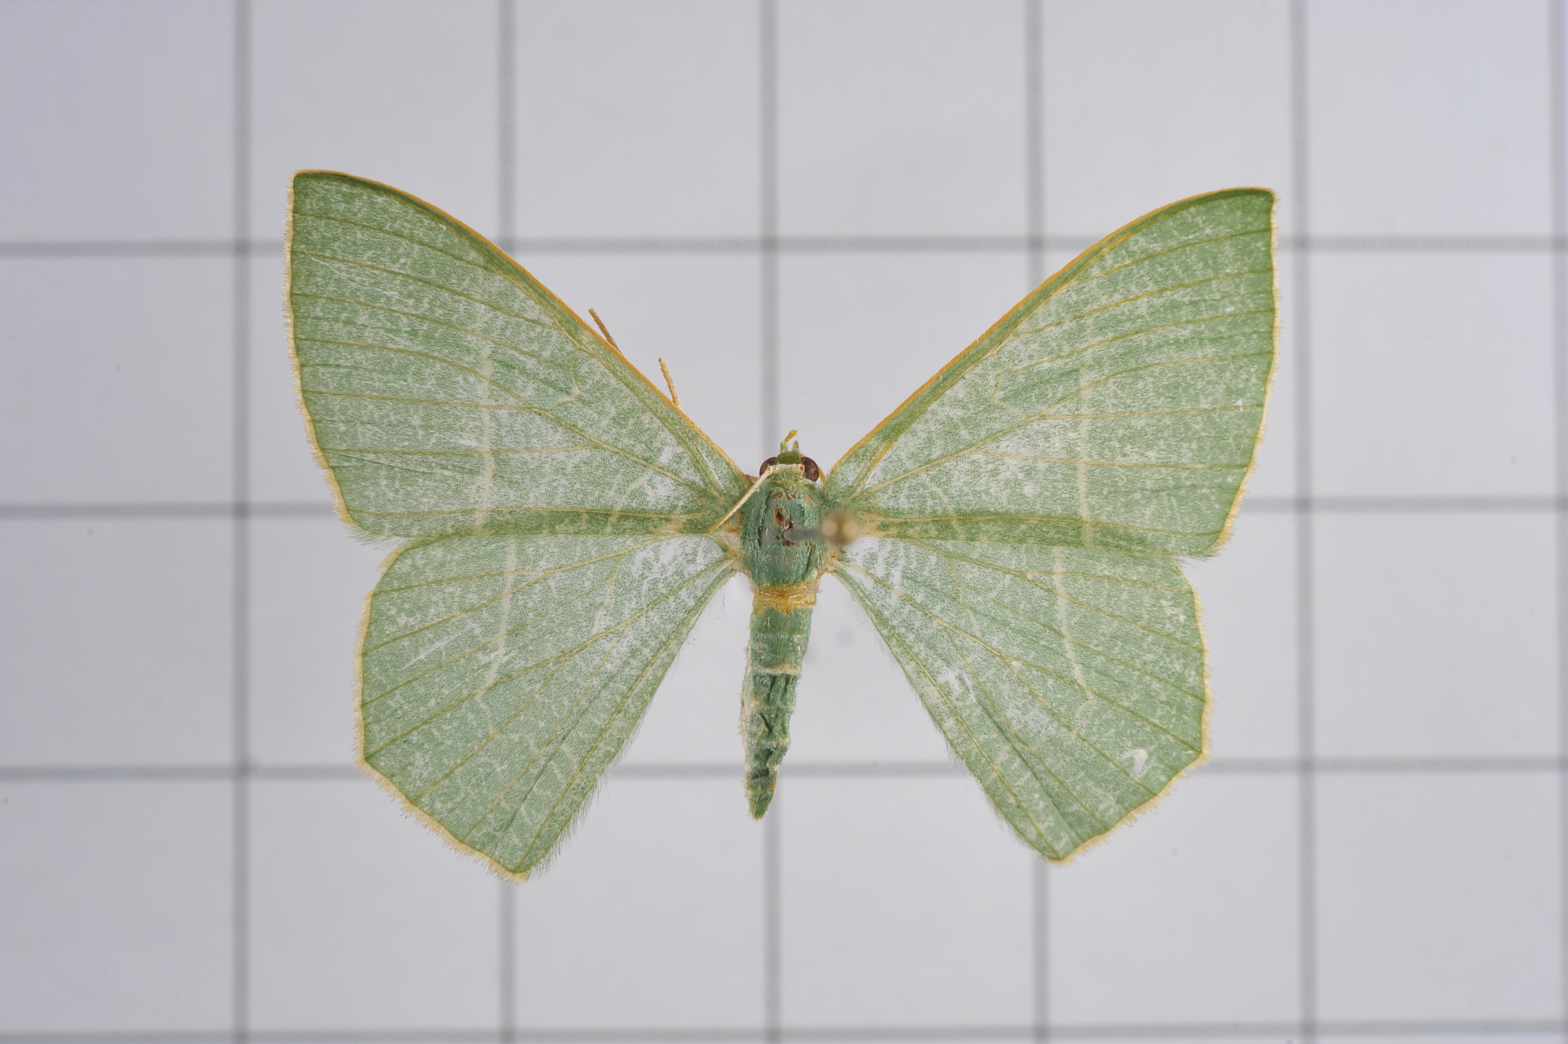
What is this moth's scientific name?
Pelagodes subquadraria
